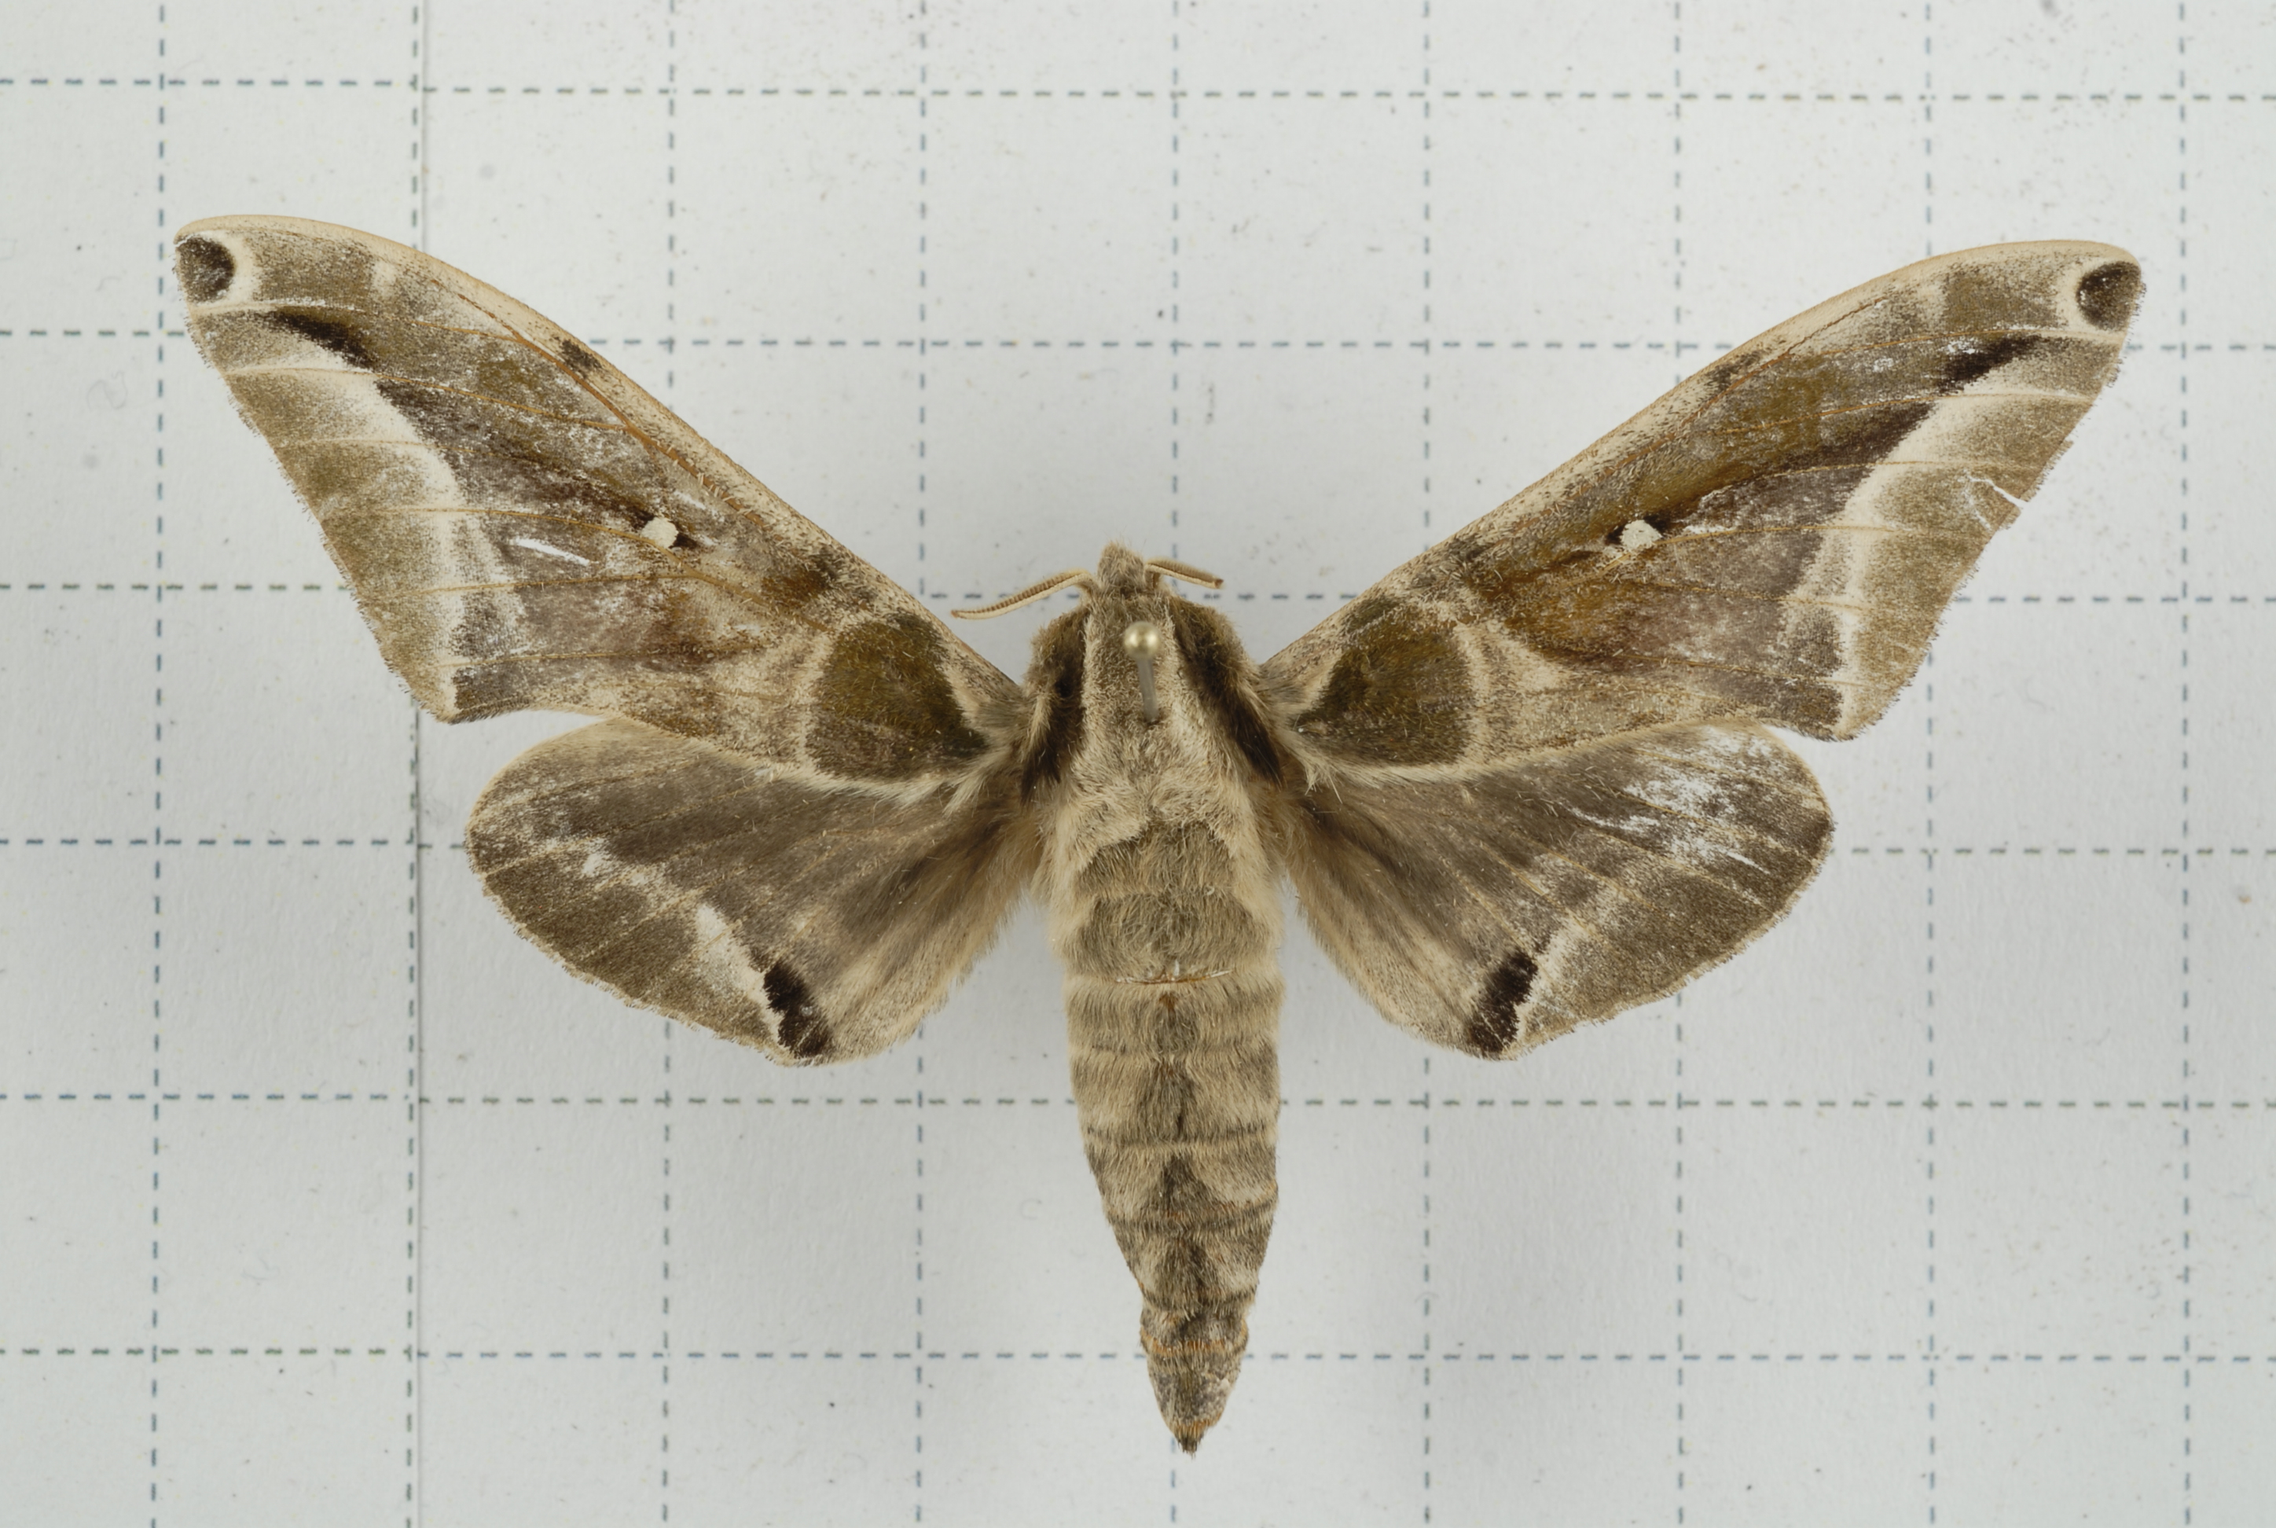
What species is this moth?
Parum colligata
